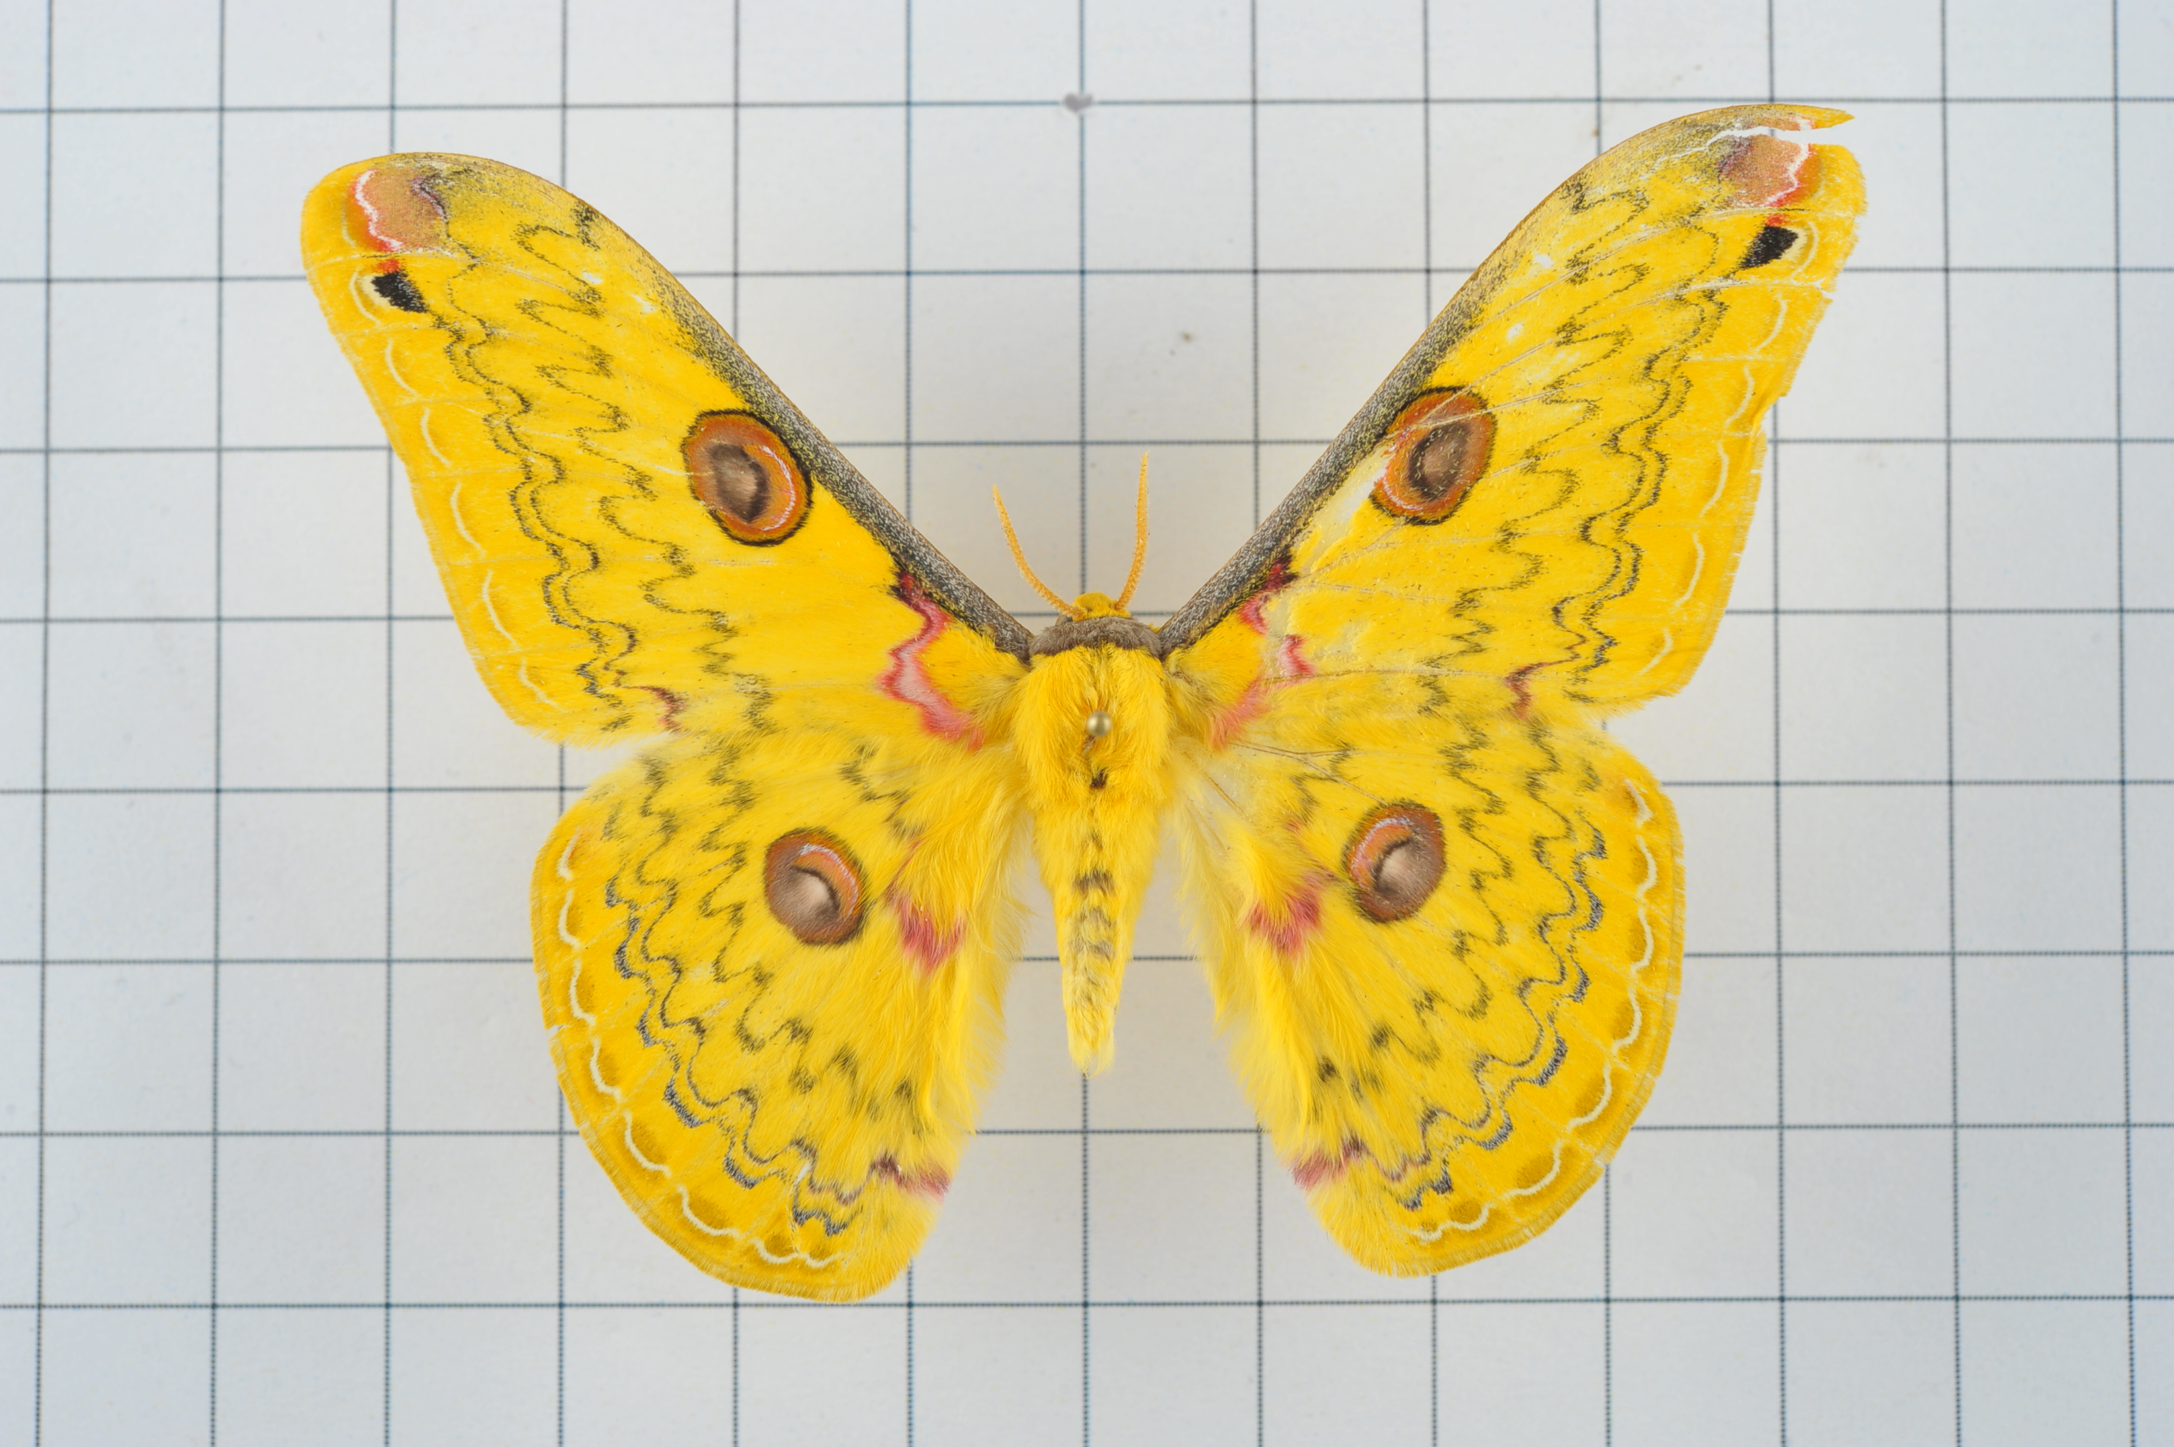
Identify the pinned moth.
Loepa formosensis
